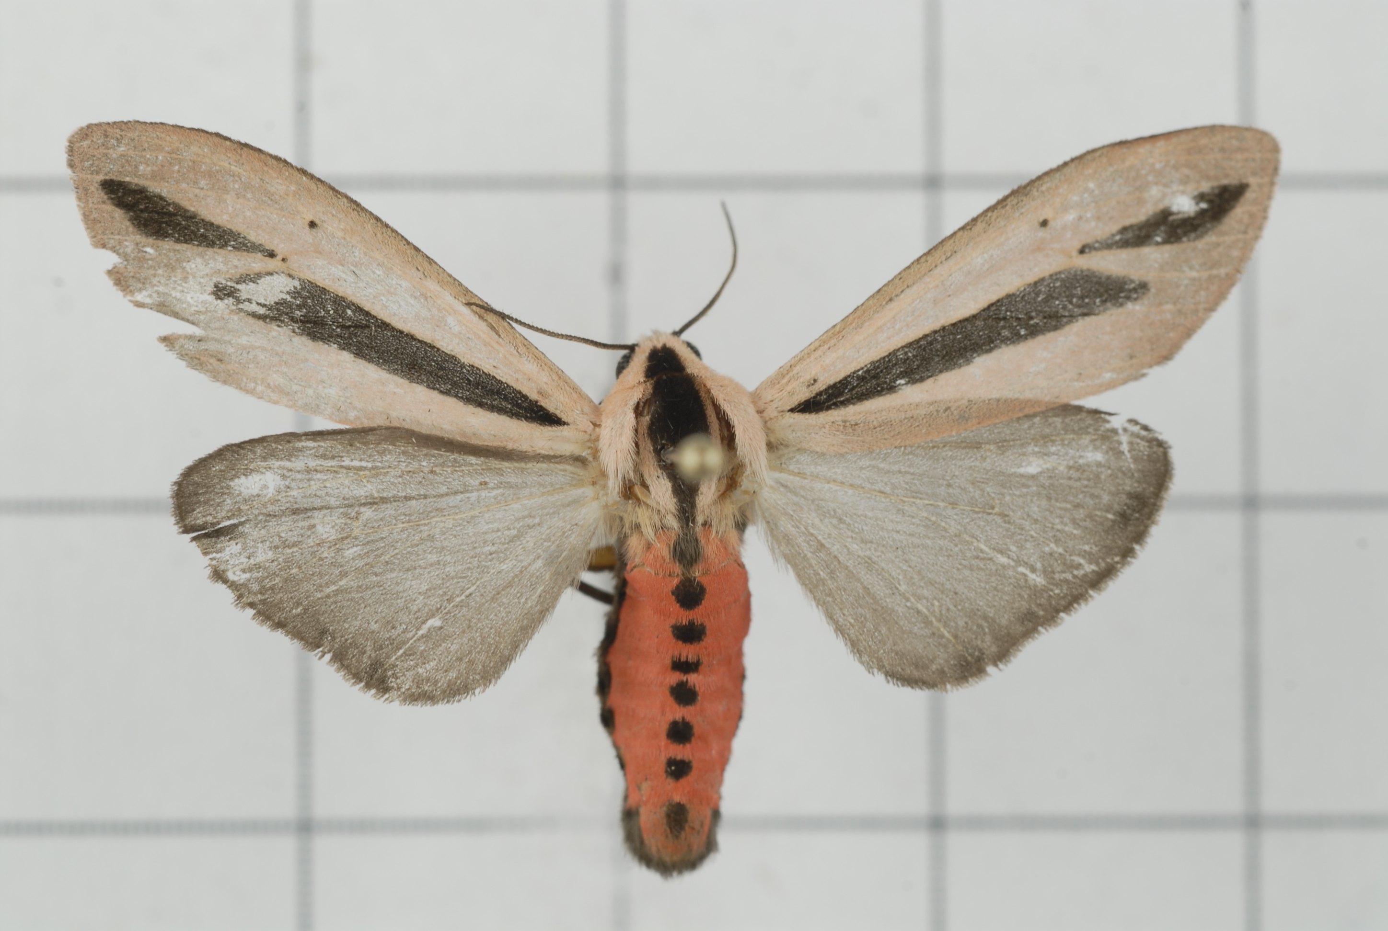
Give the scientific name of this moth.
Creatonotos gangis
